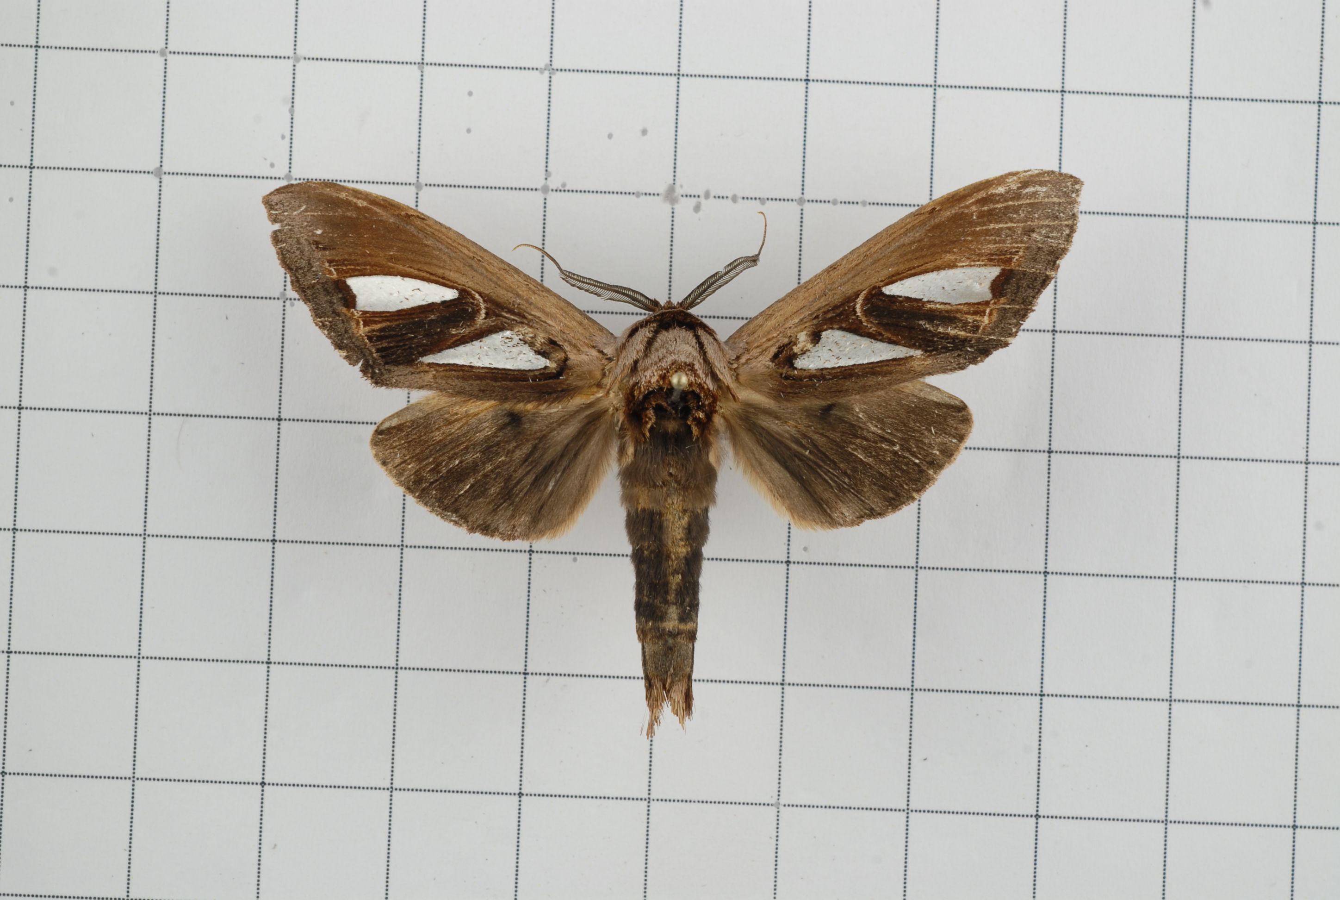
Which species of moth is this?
Tarsolepis japonica
